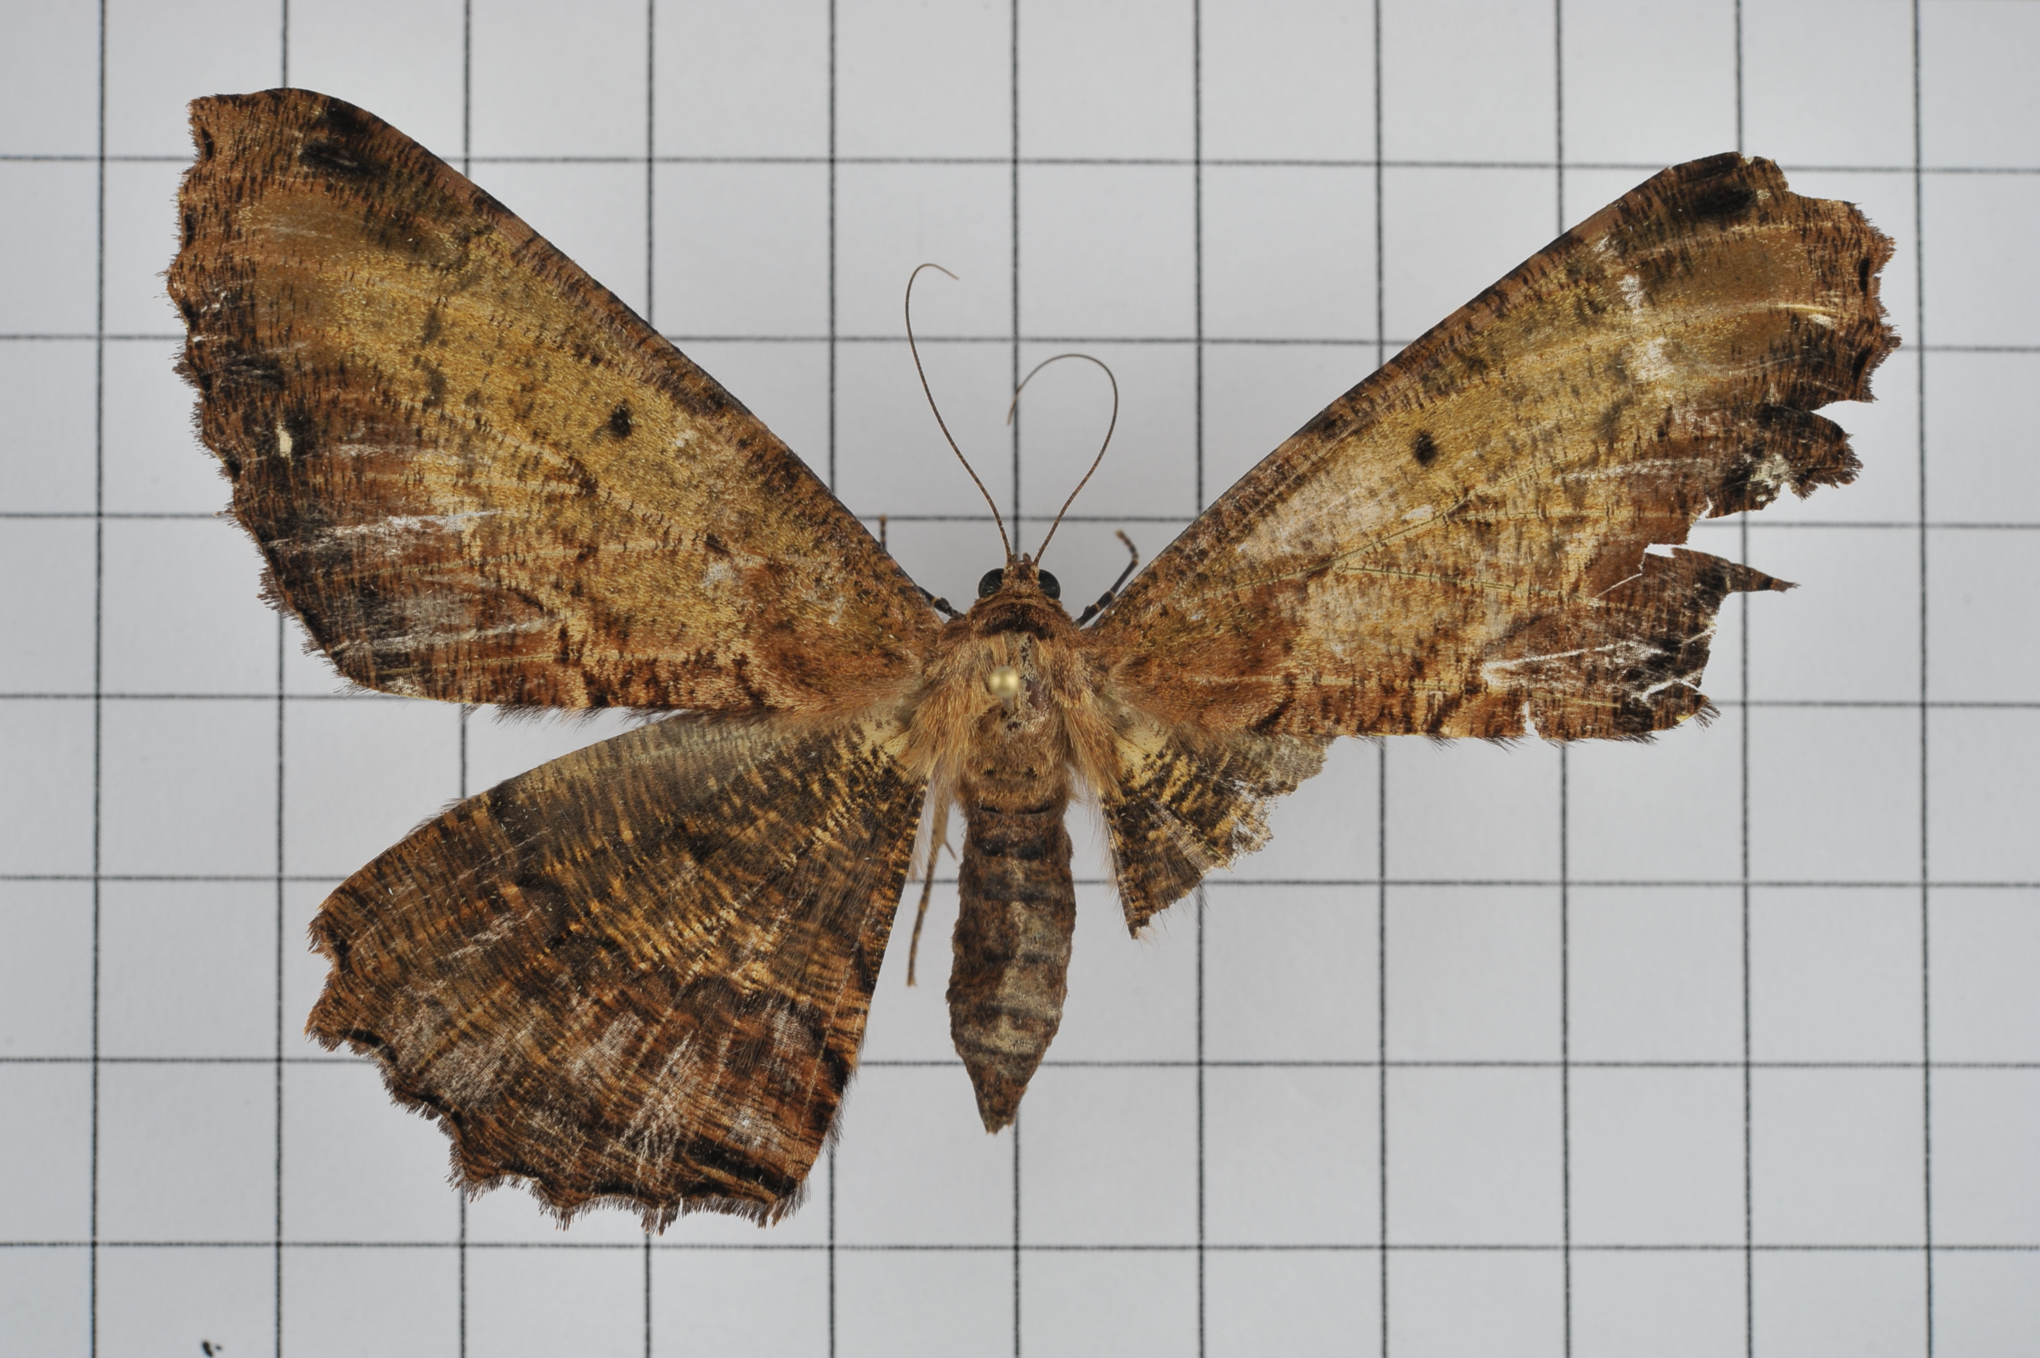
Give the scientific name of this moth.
Chorodna creataria
